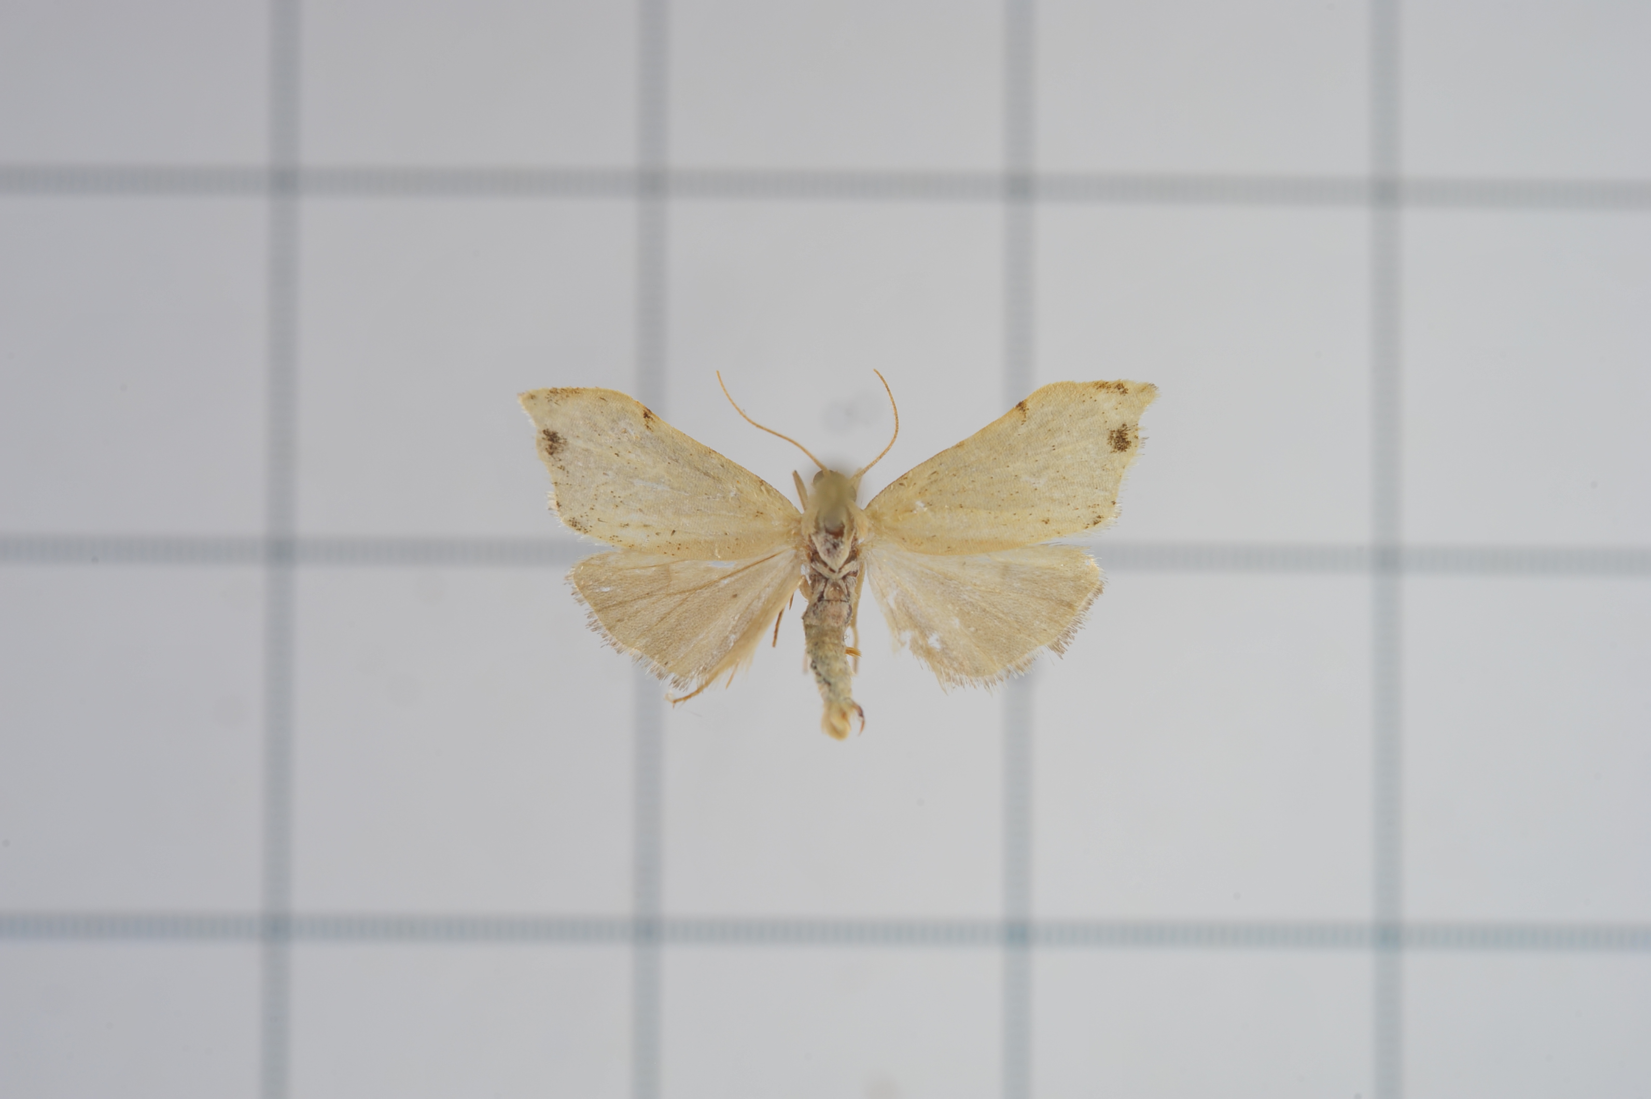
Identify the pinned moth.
Oxacme cretacea
